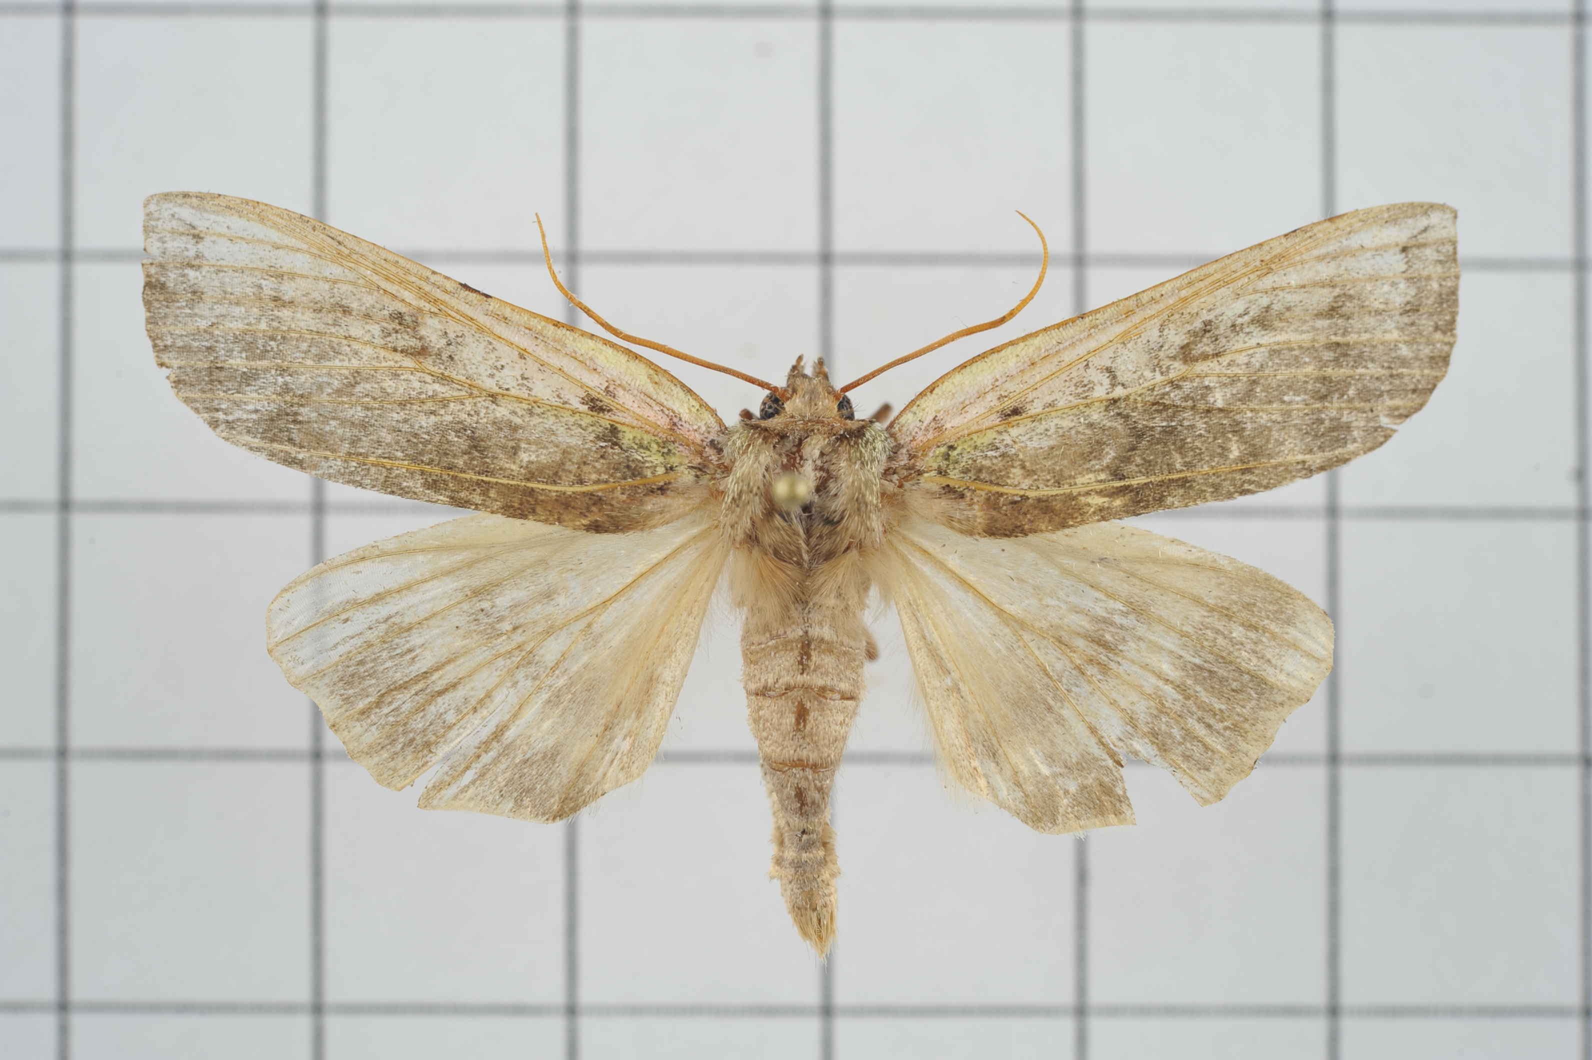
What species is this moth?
Tethea oberthueri taiwana
